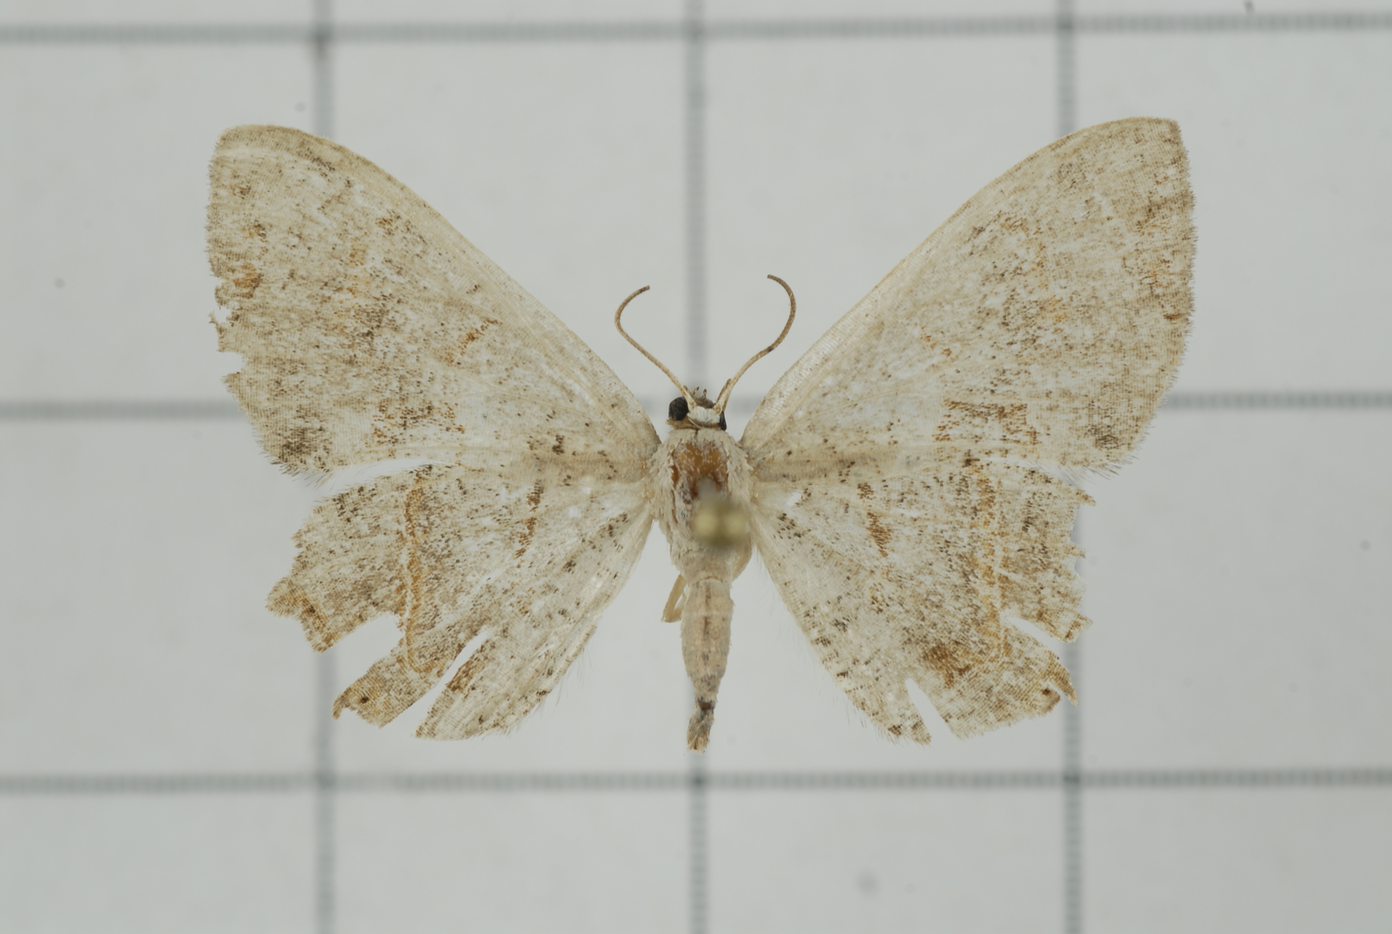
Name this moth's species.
Oroplema oyamana
